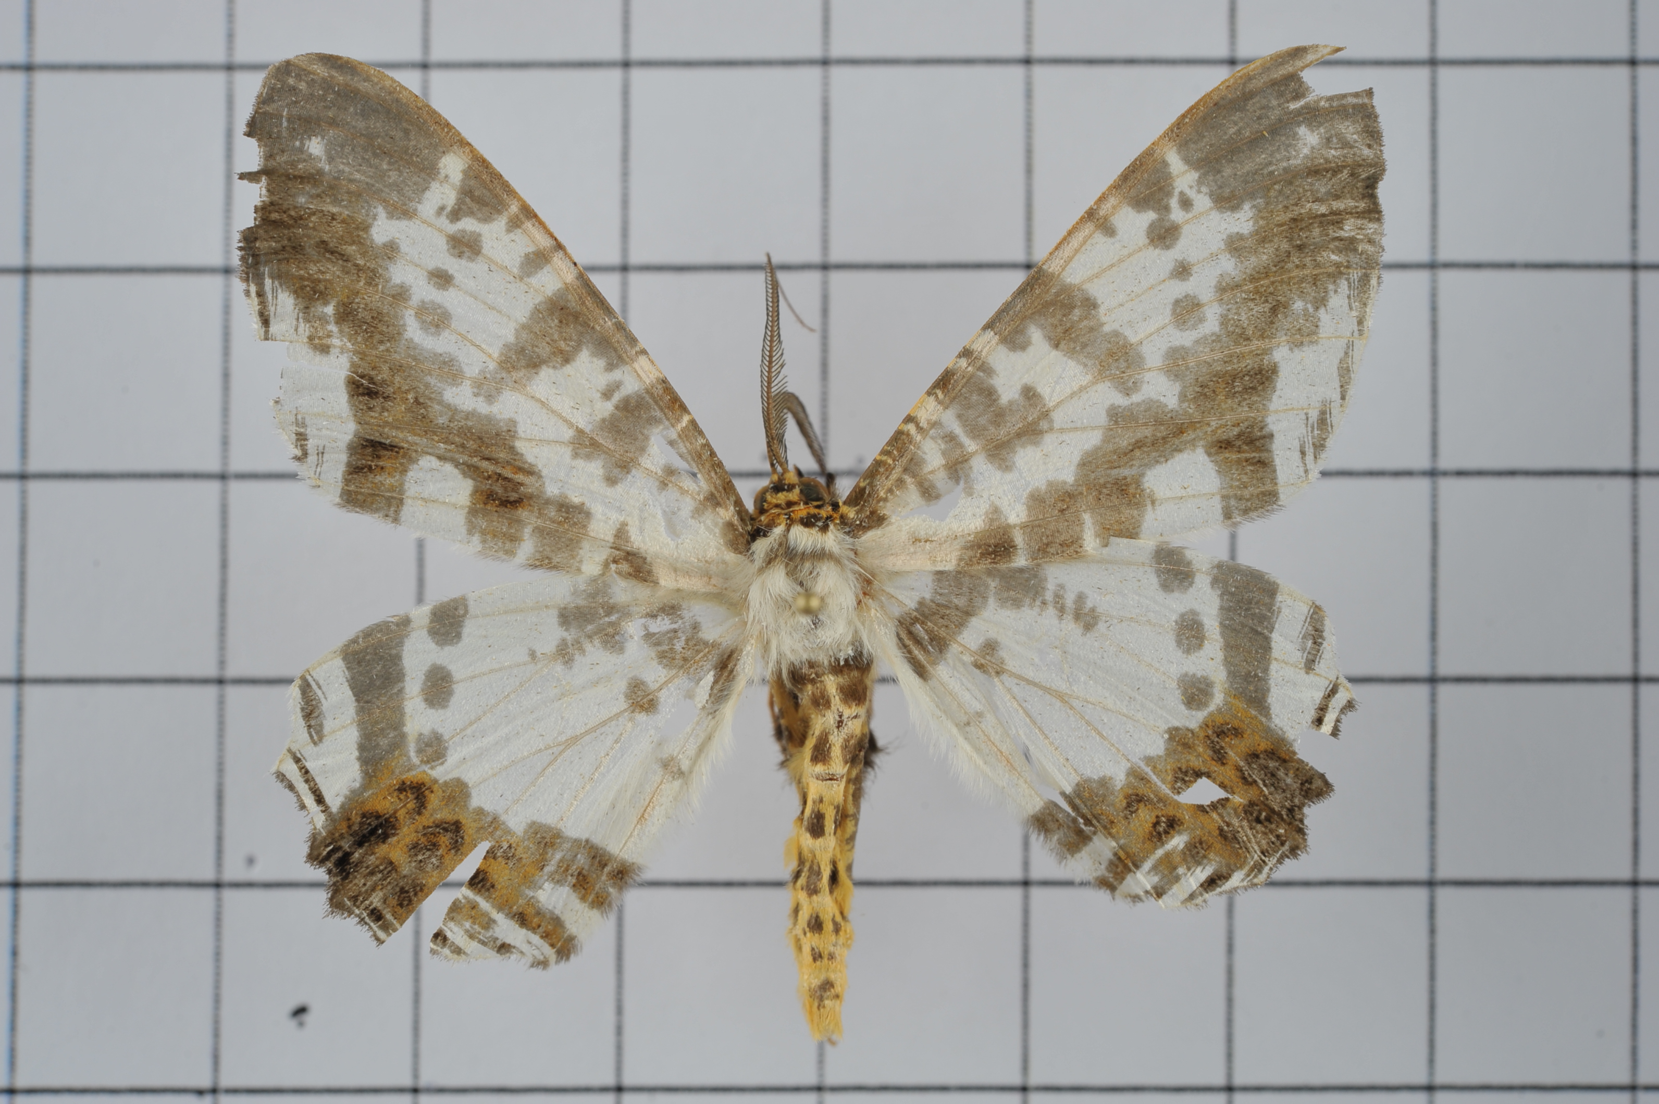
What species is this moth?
Chorodna moorei
